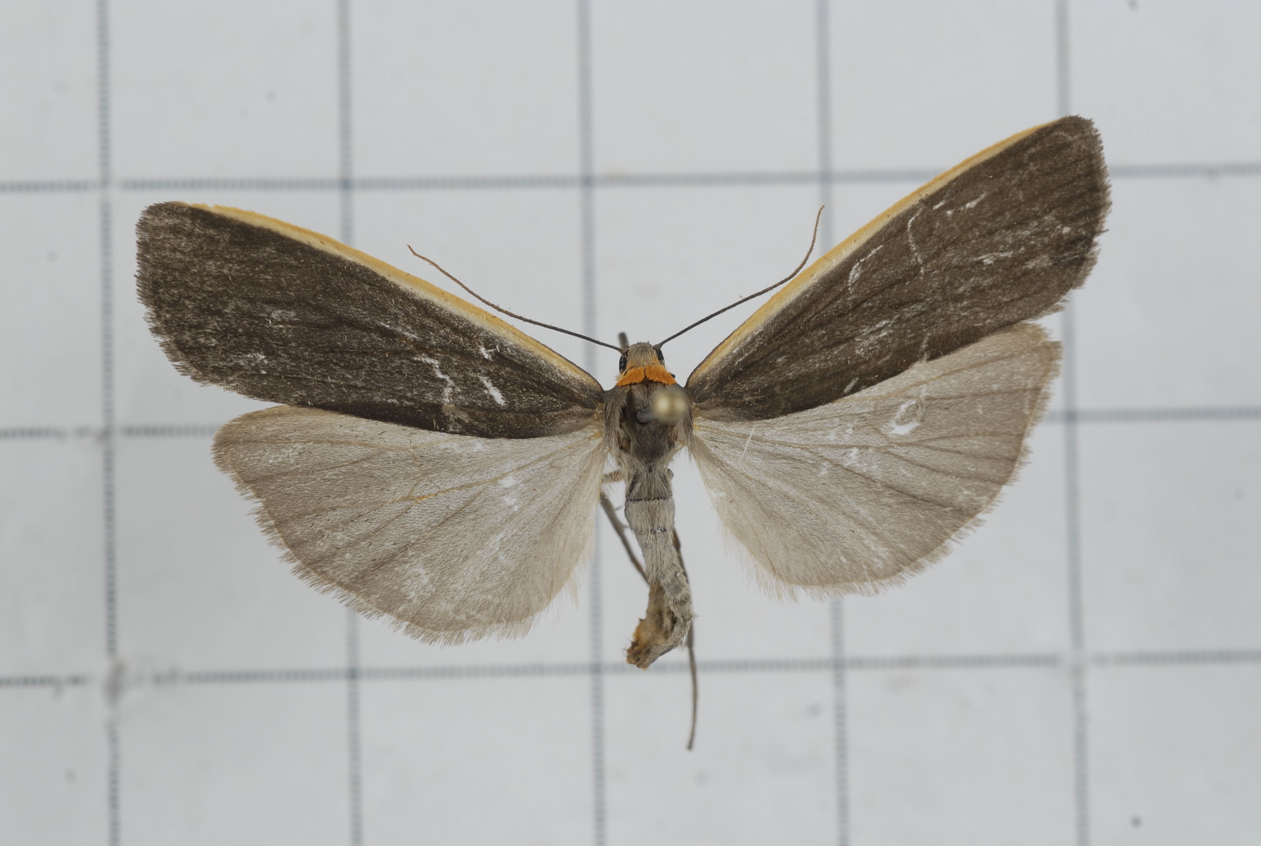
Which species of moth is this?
Ghoria subpurpurea
